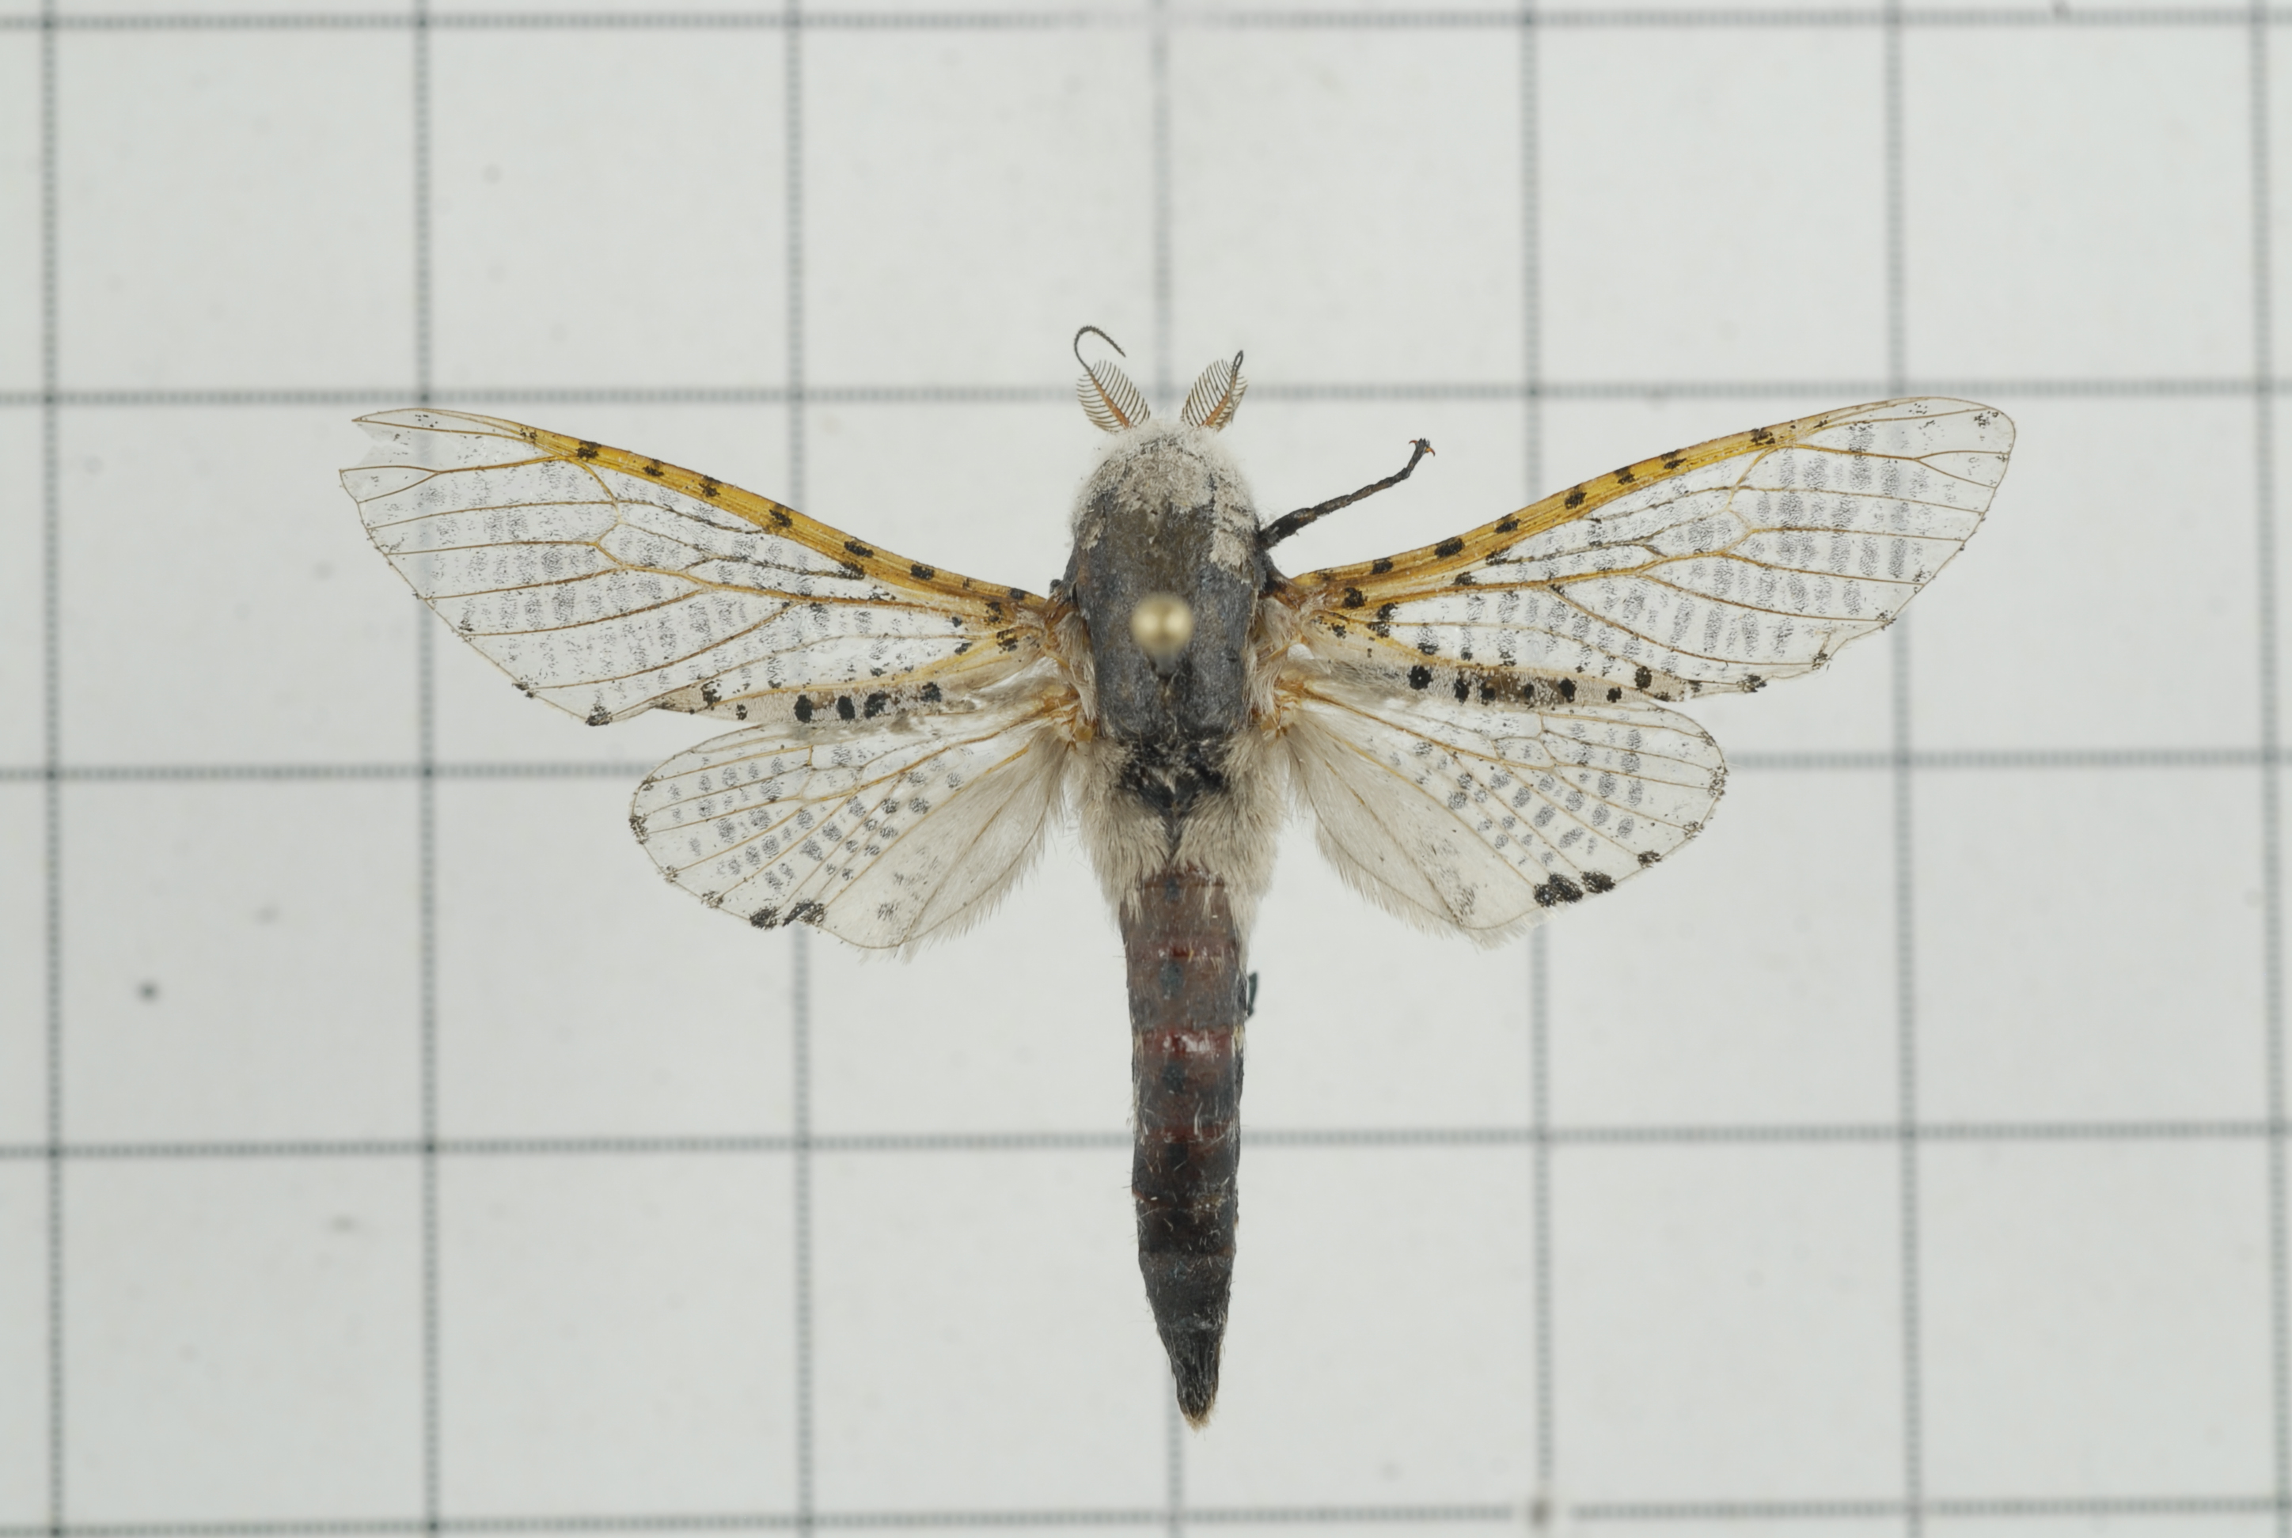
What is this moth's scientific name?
Polyphagozerra coffeae
